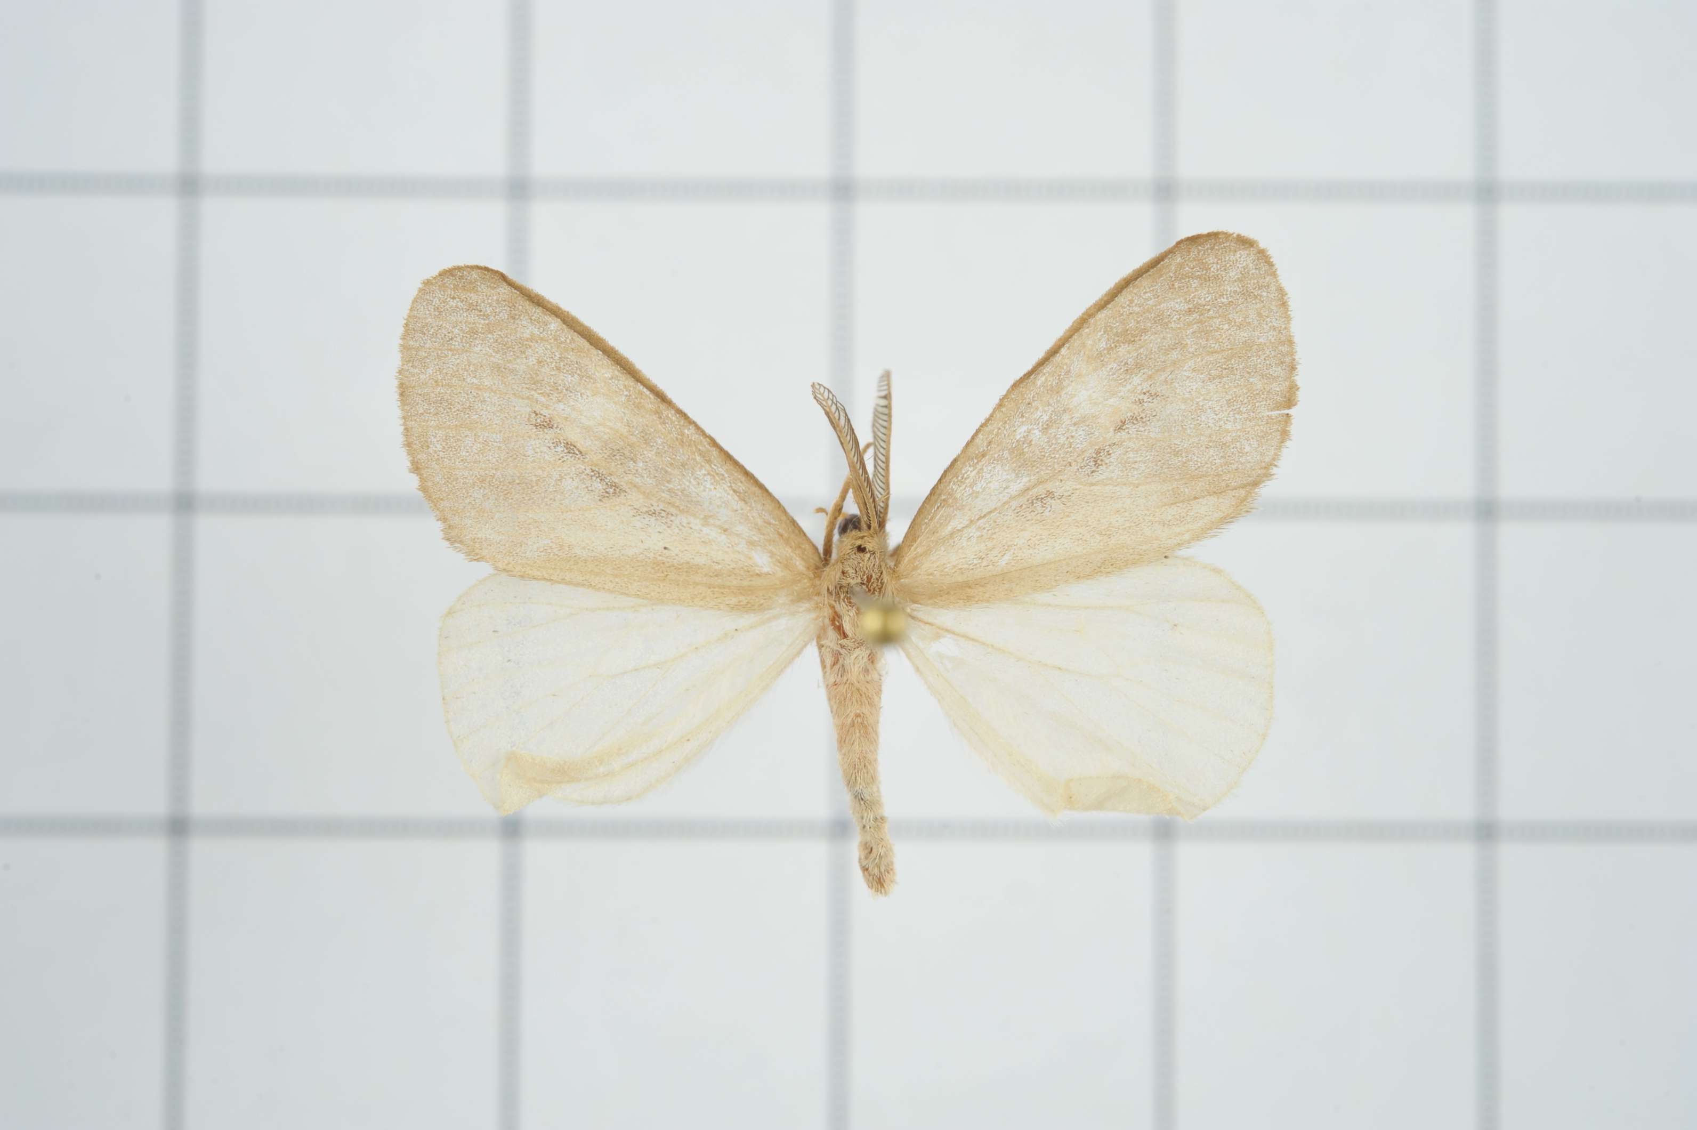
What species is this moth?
Pantana ochripalpis
